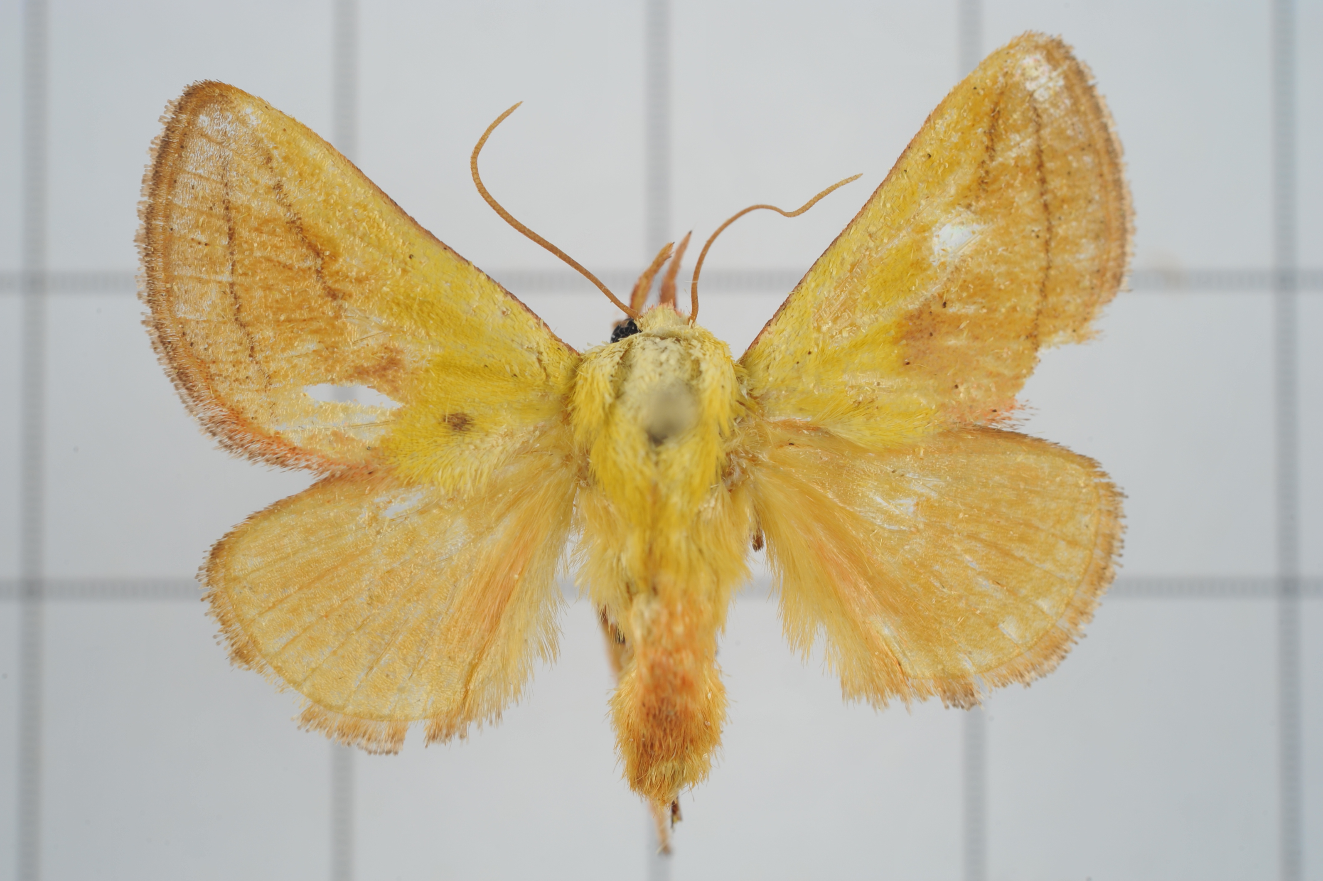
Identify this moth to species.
Monema rubriceps
